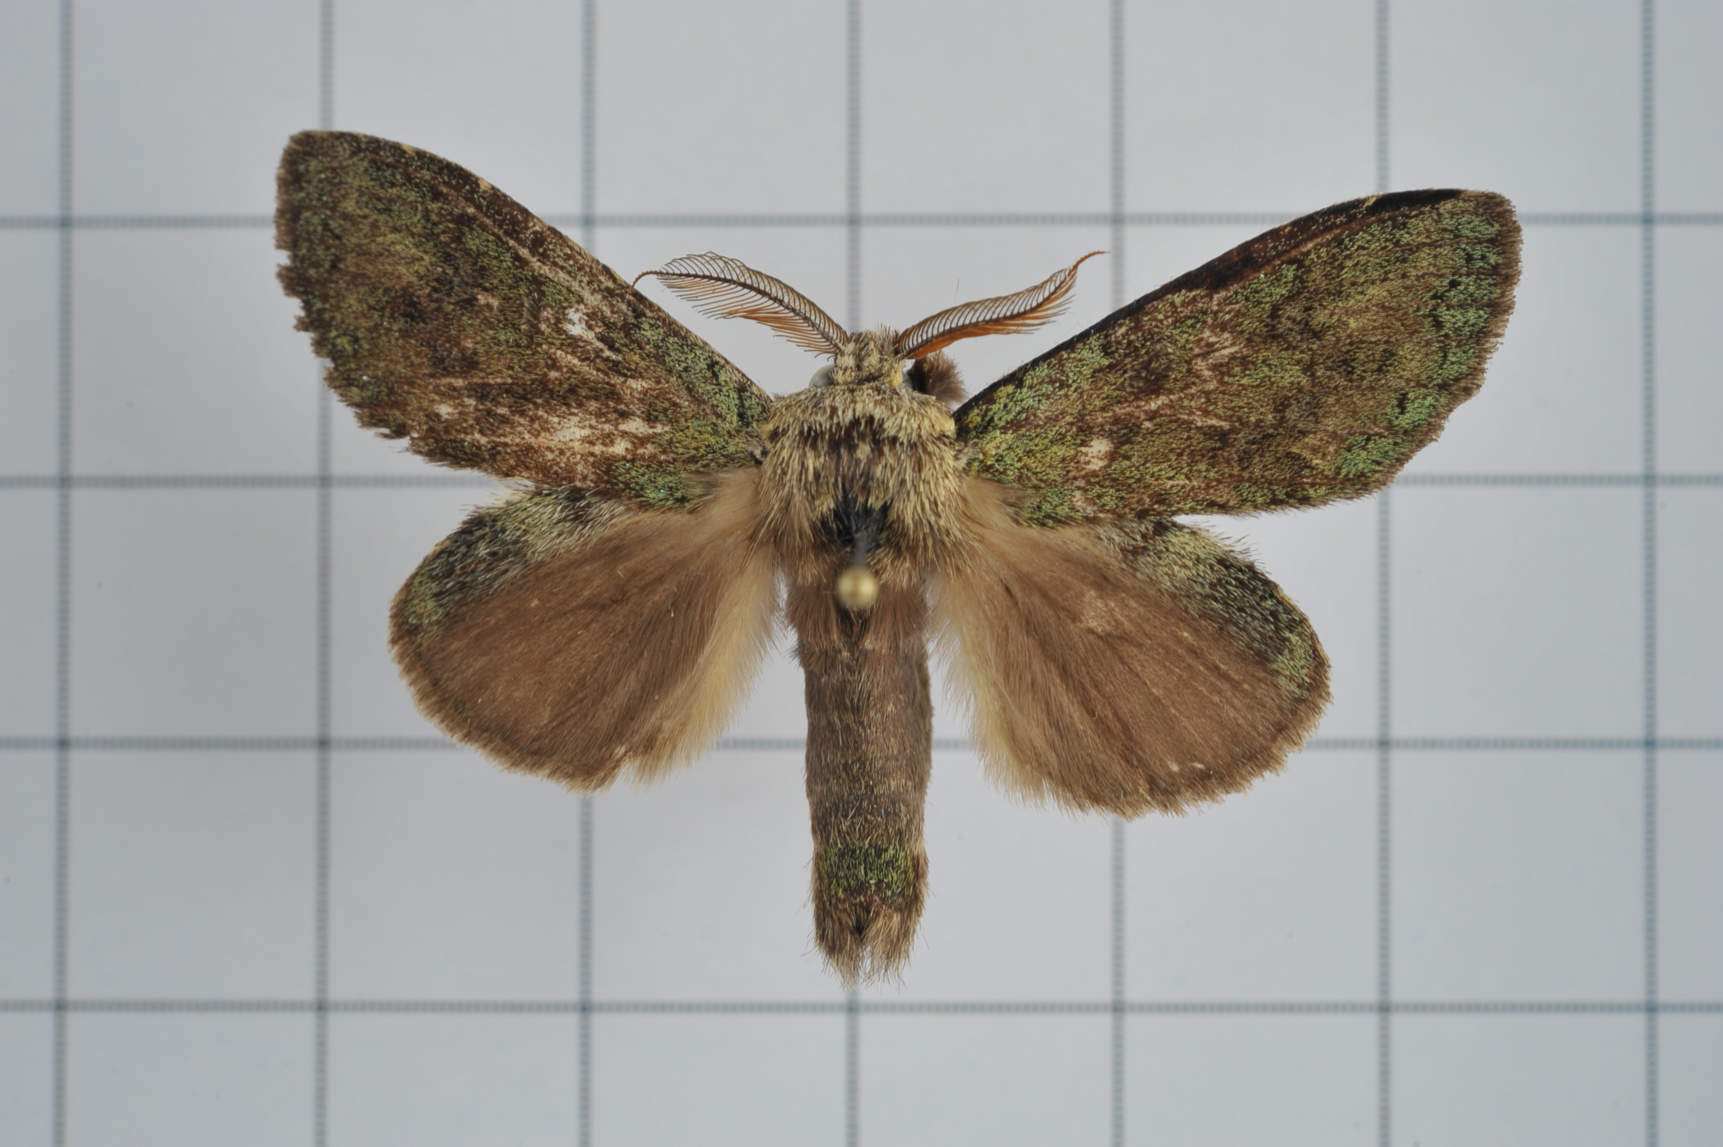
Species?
Syntypistis viridipicta
